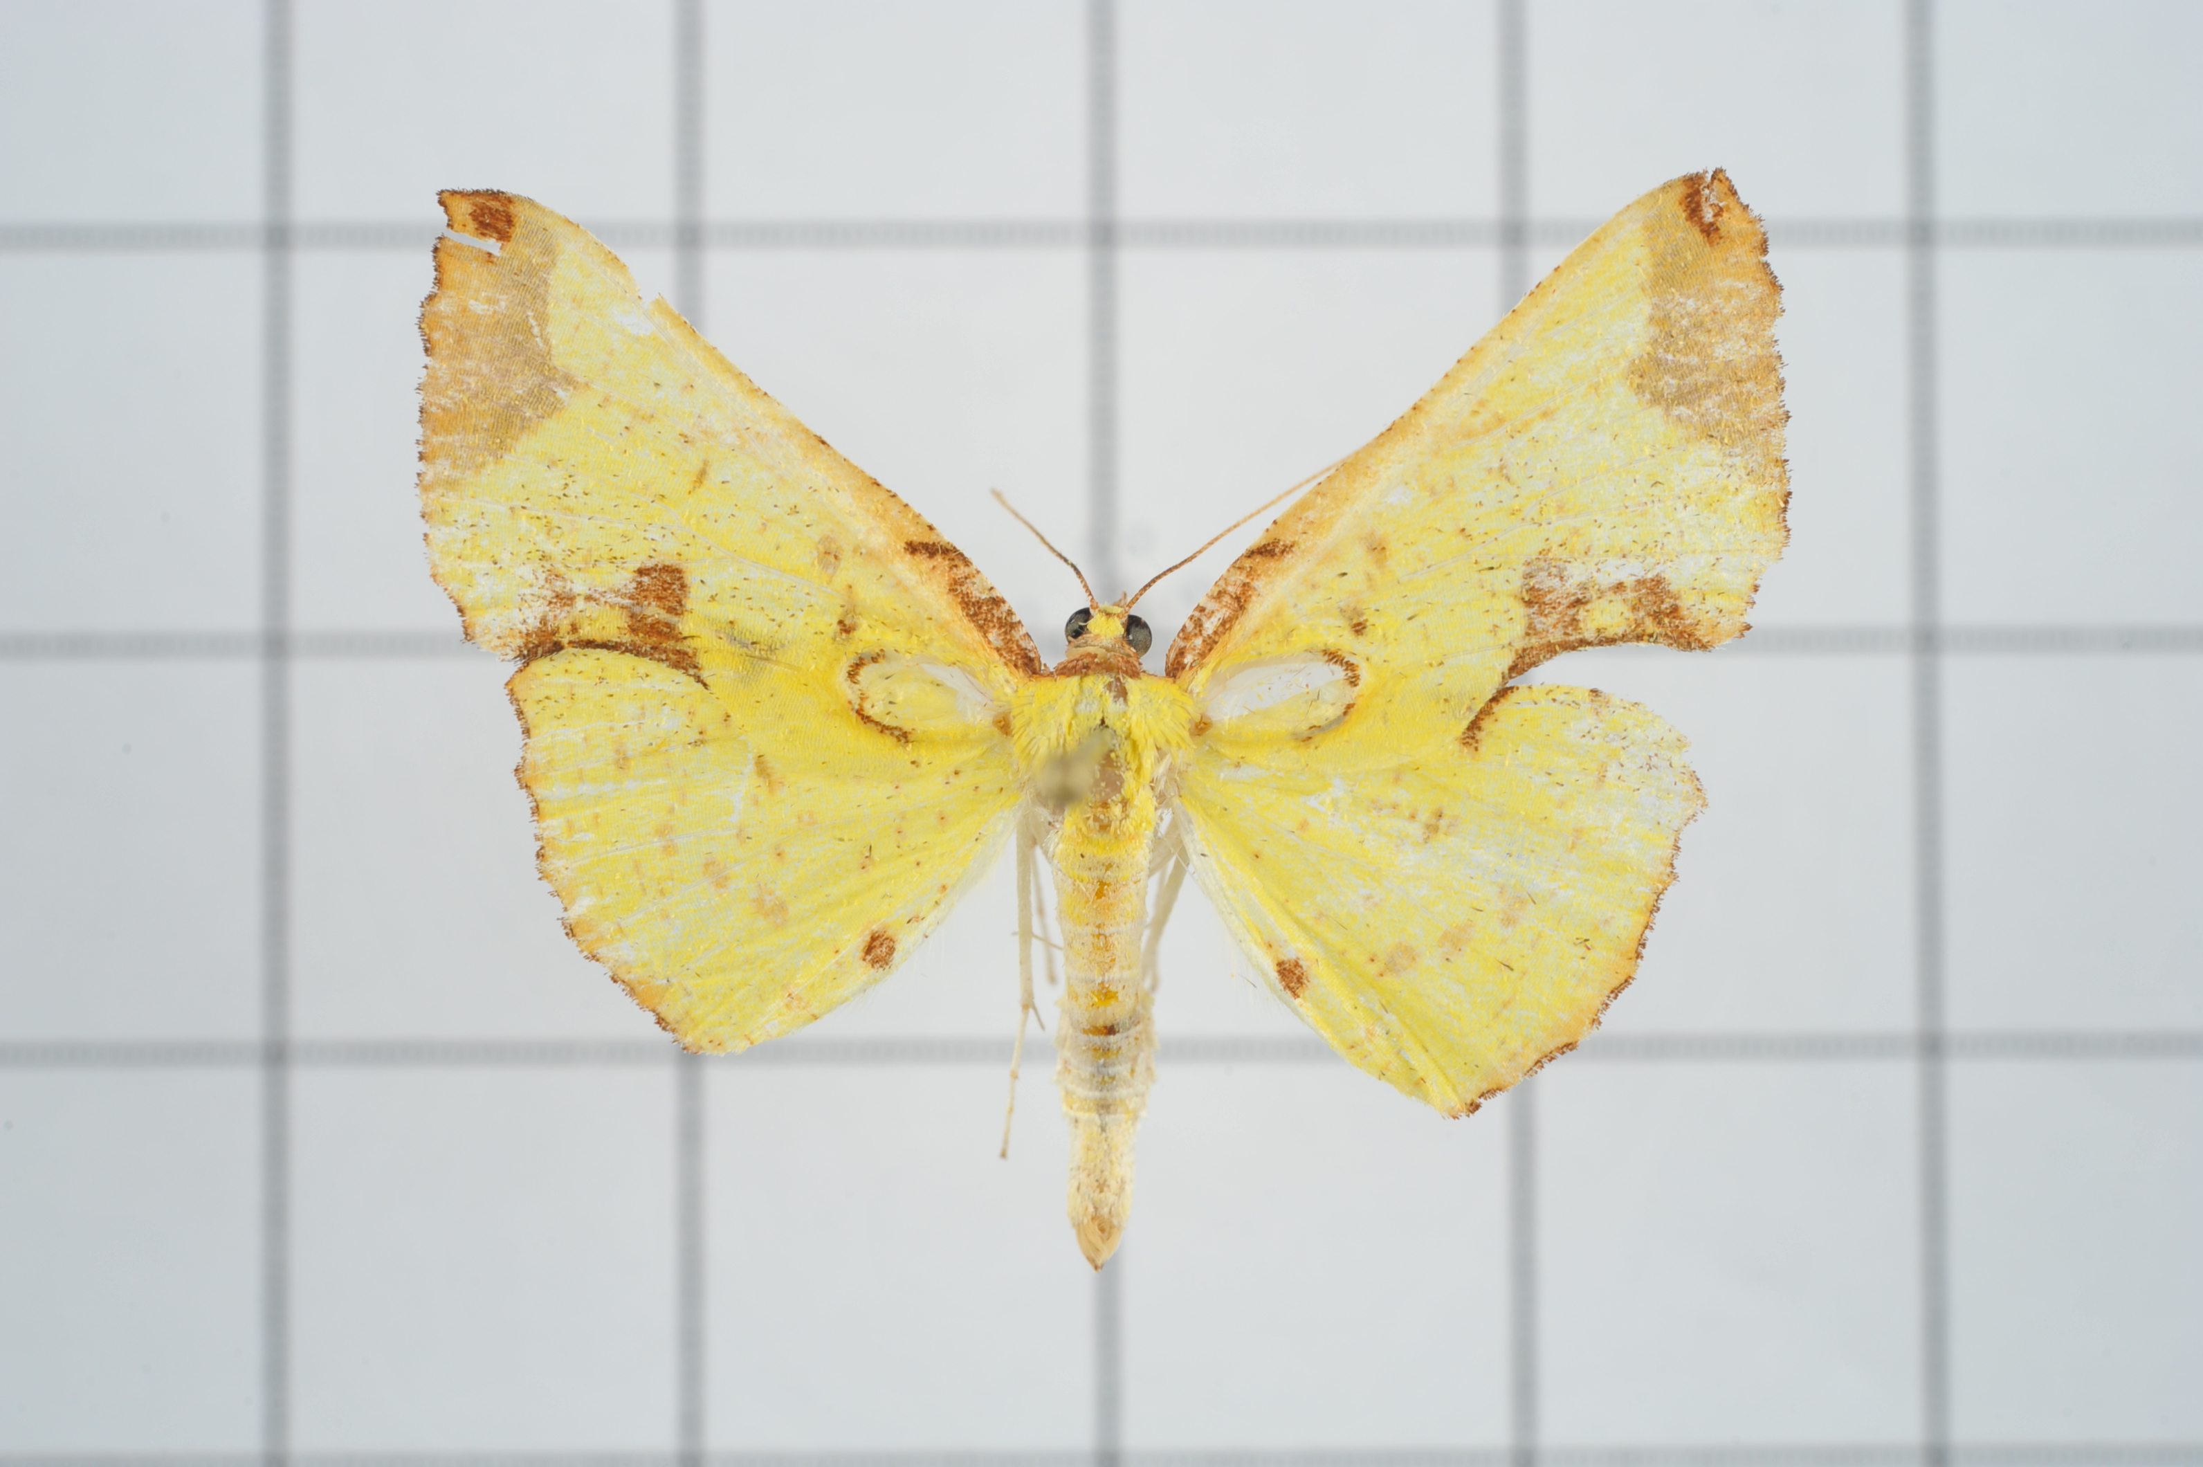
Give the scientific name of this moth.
Corymica pryeri
